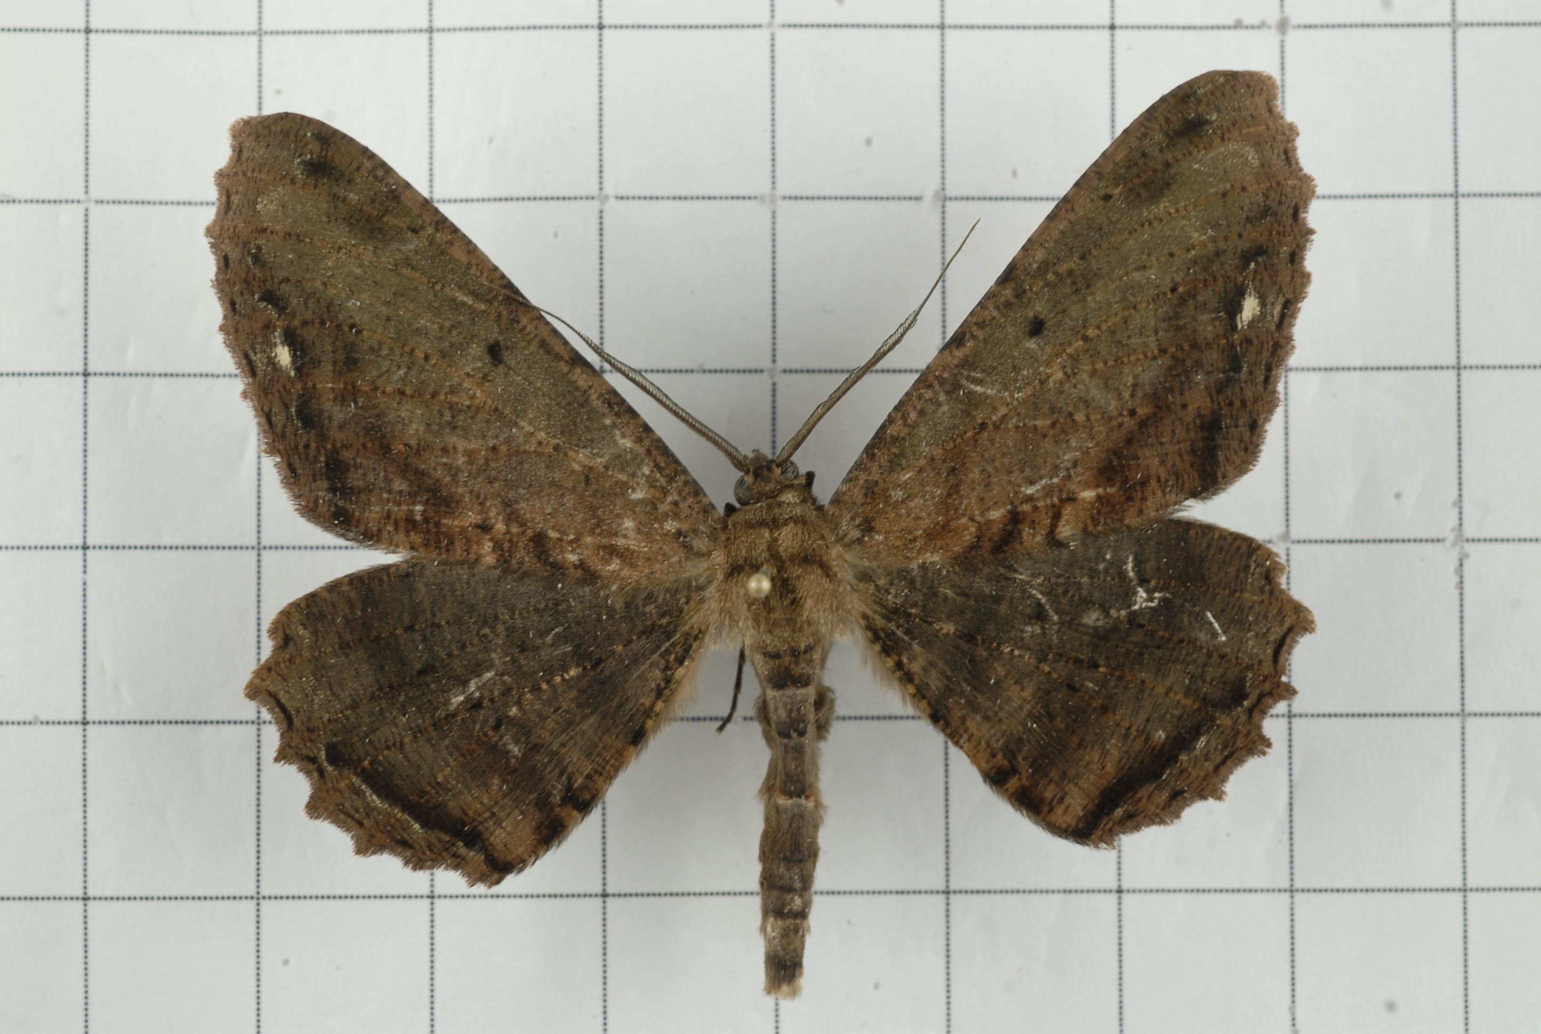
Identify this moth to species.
Chorodna creataria
